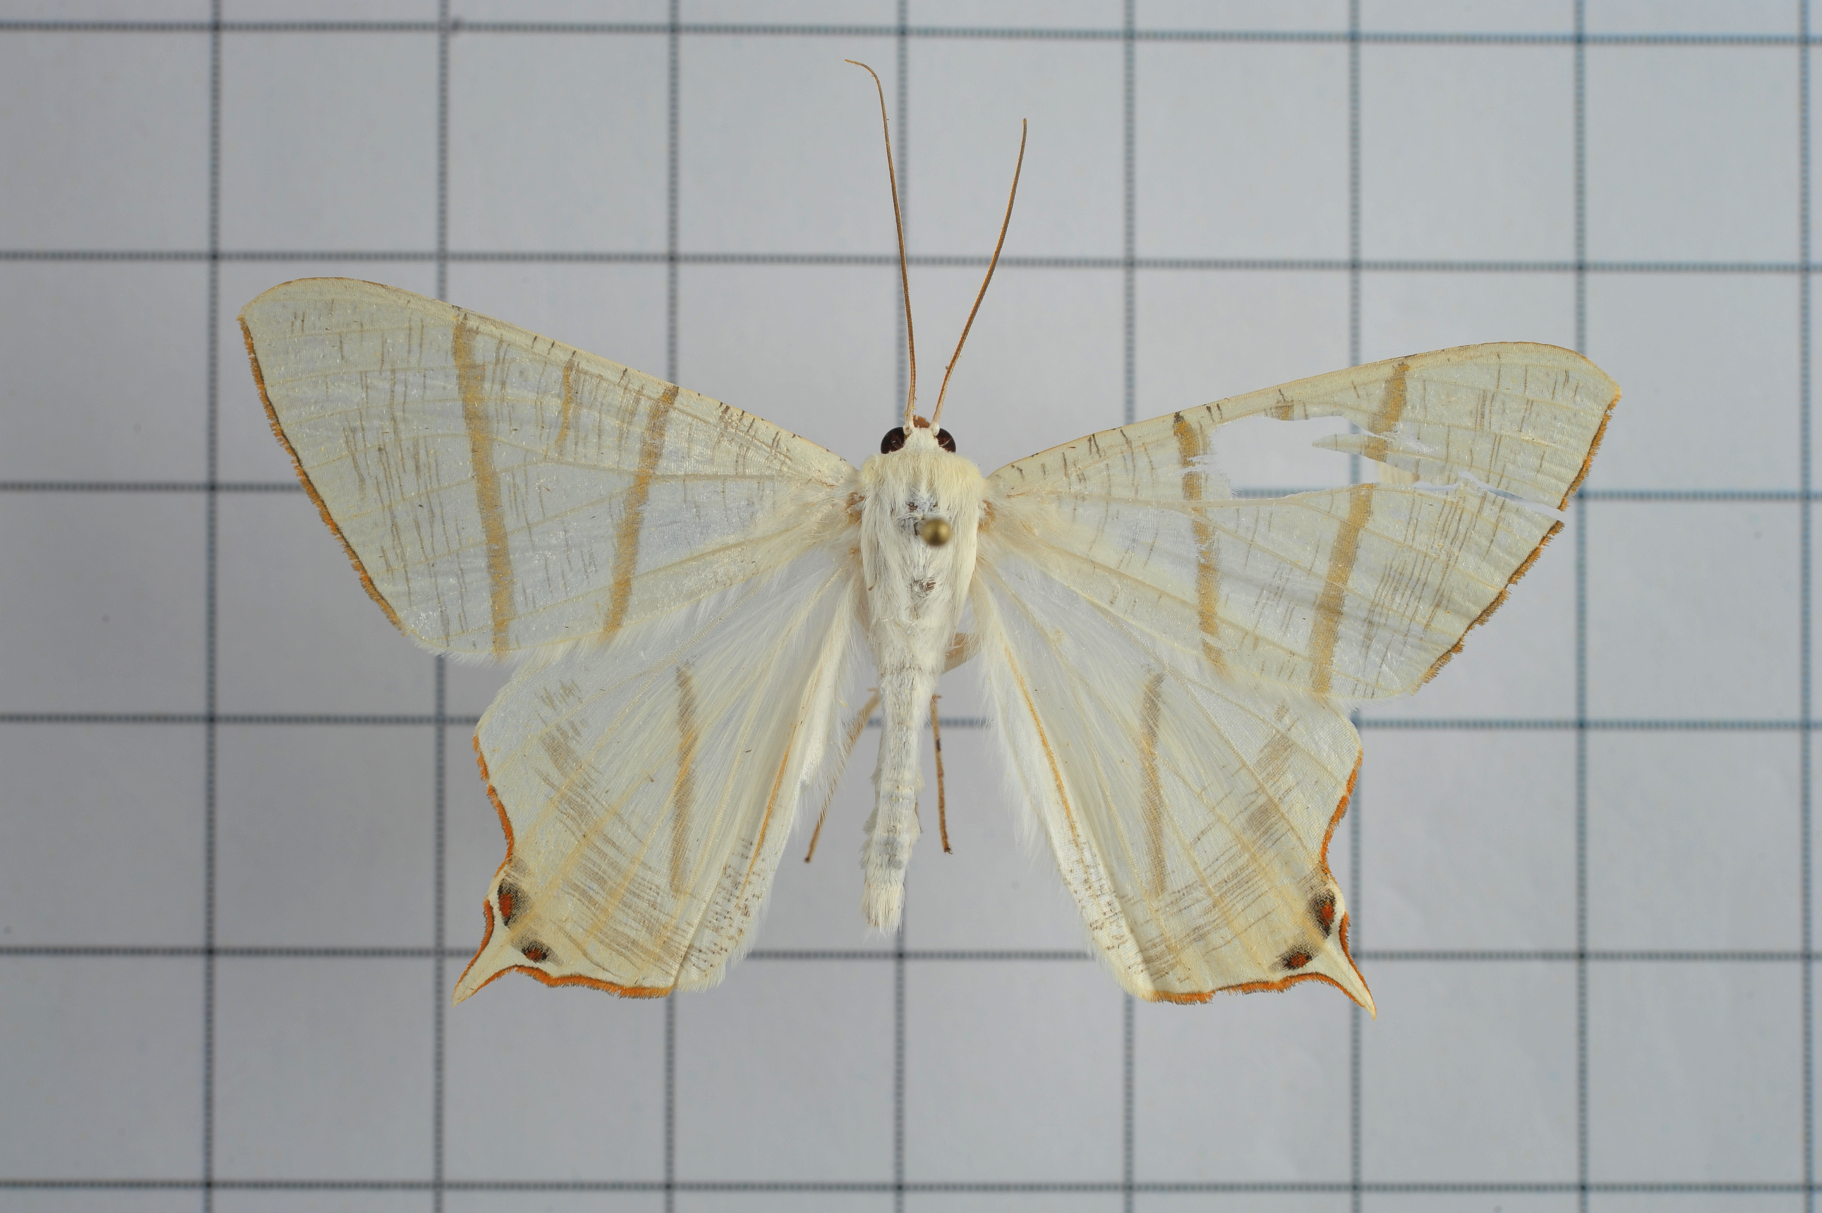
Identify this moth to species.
Ourapteryx yerburii virescens
